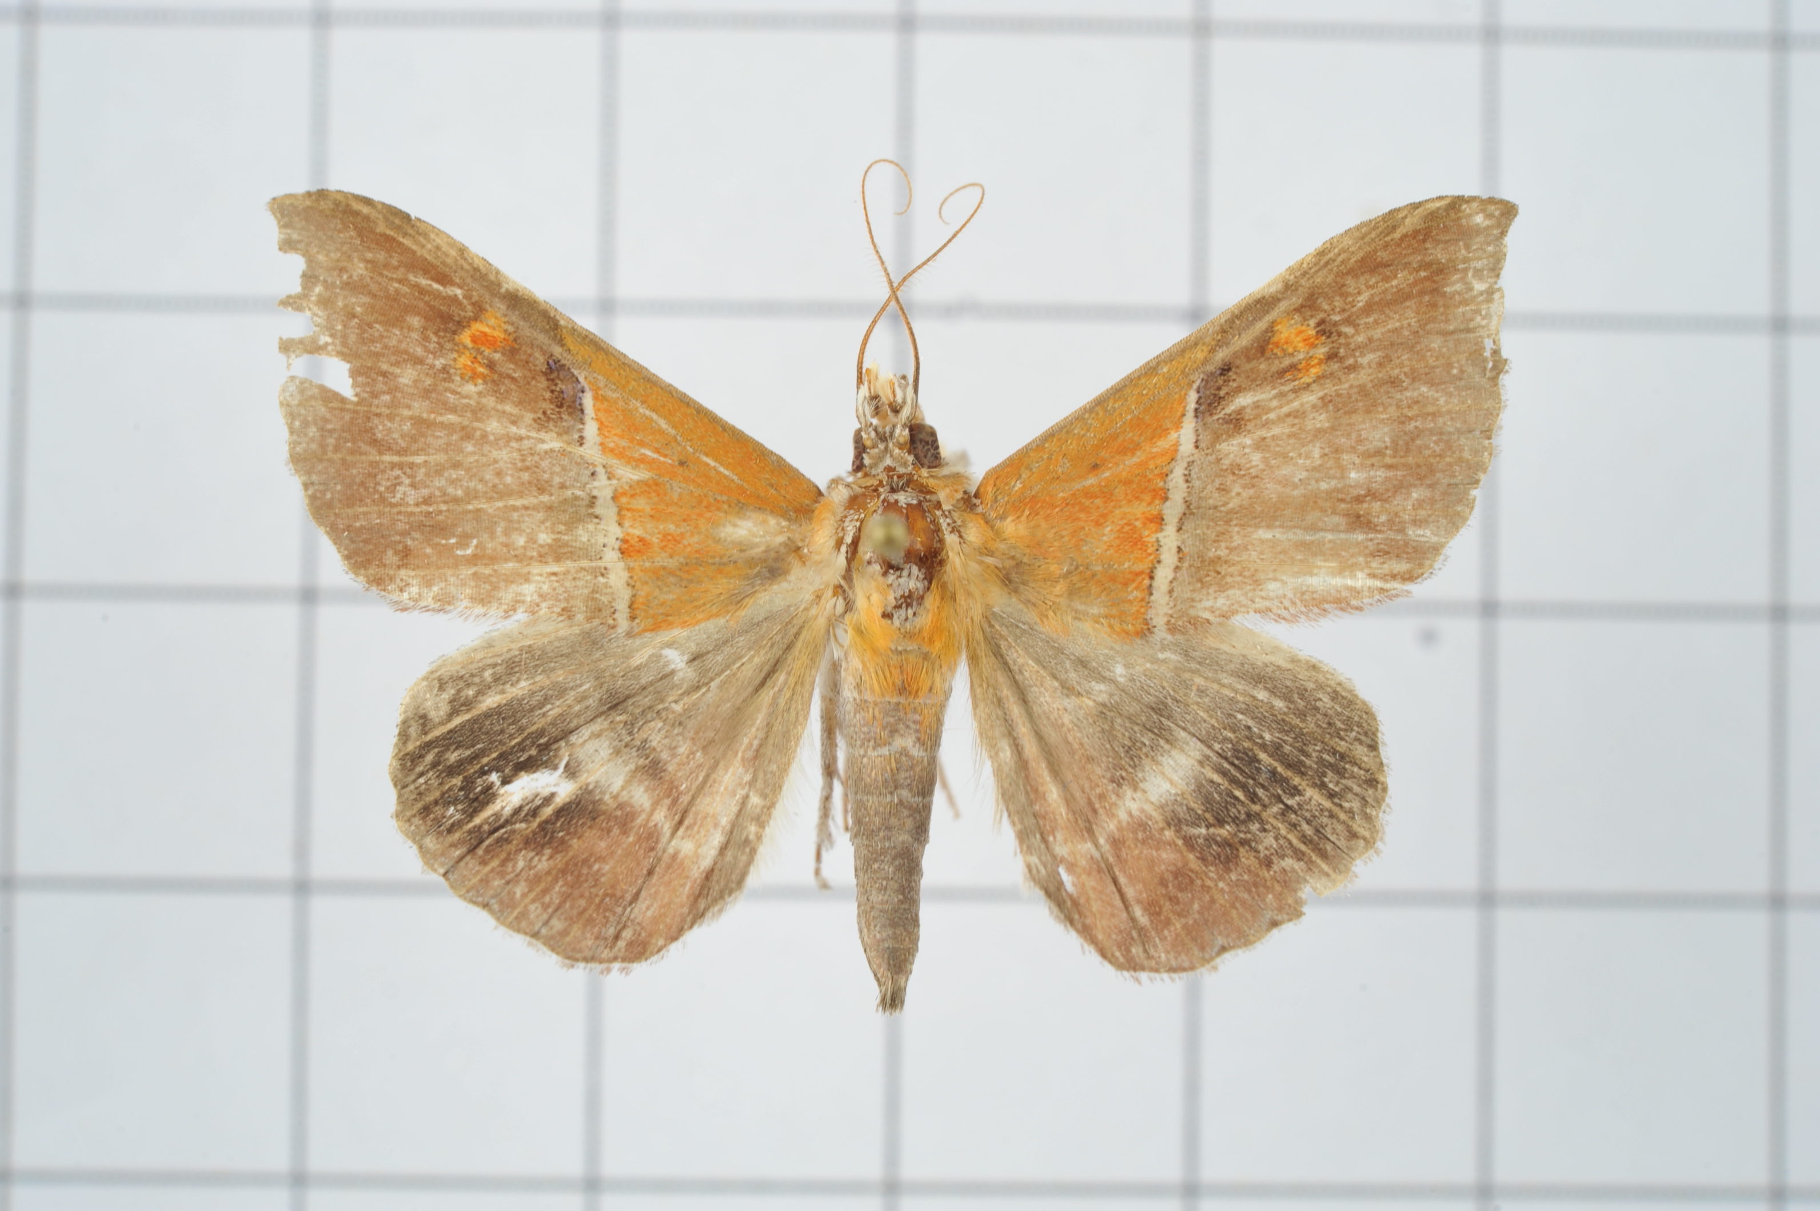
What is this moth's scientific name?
Sympis rufibasis
